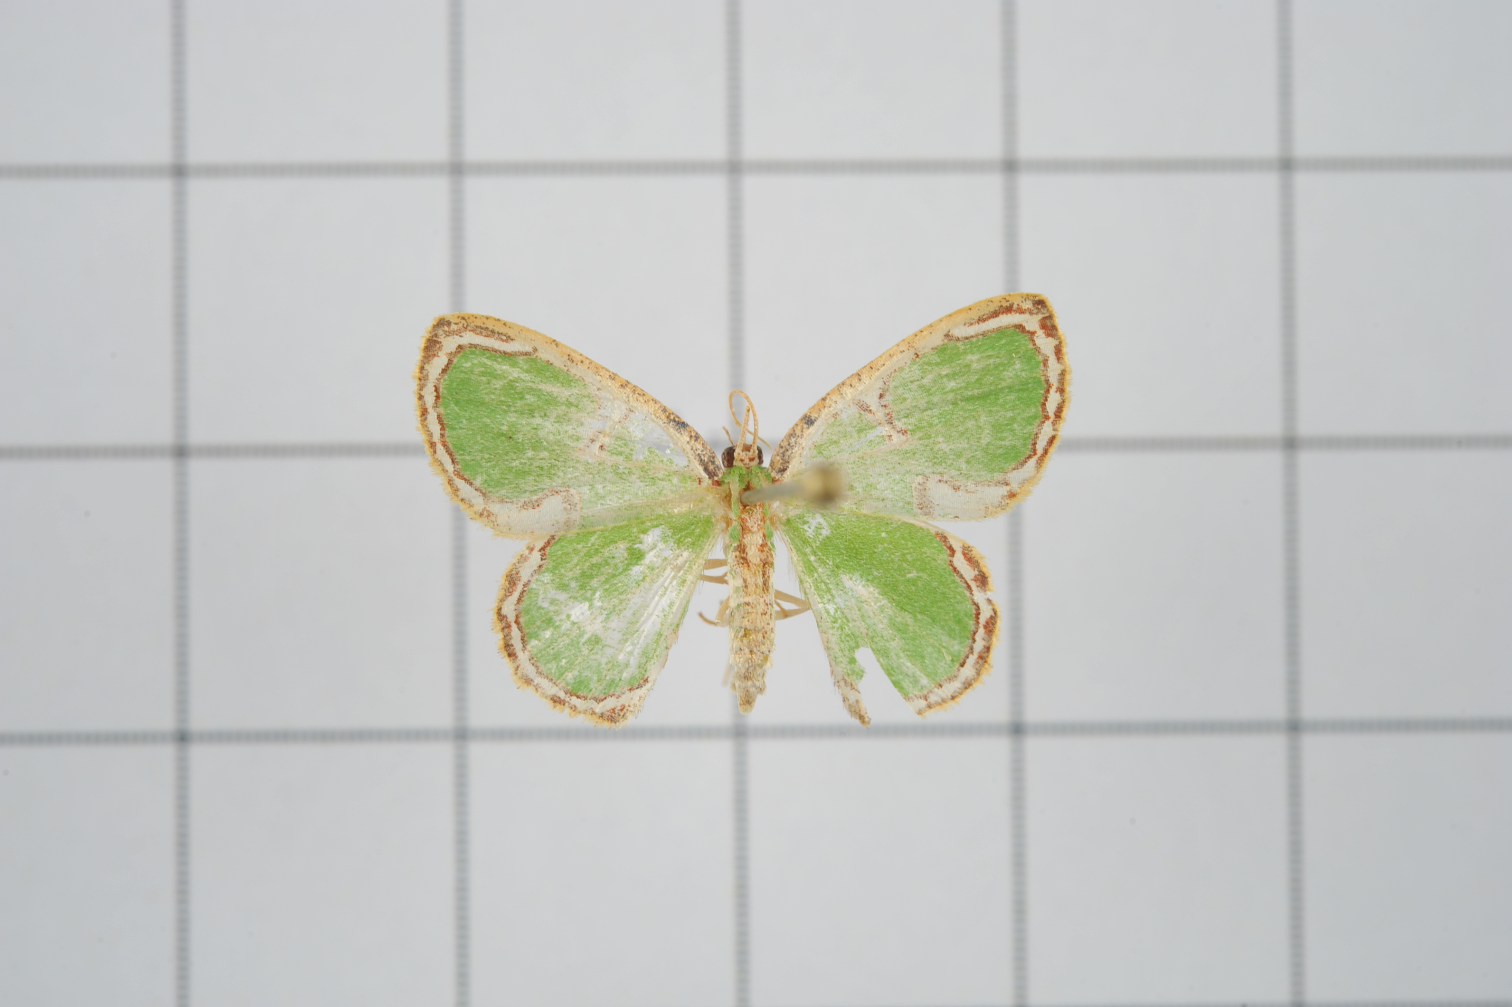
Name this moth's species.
Comostola cedilla
